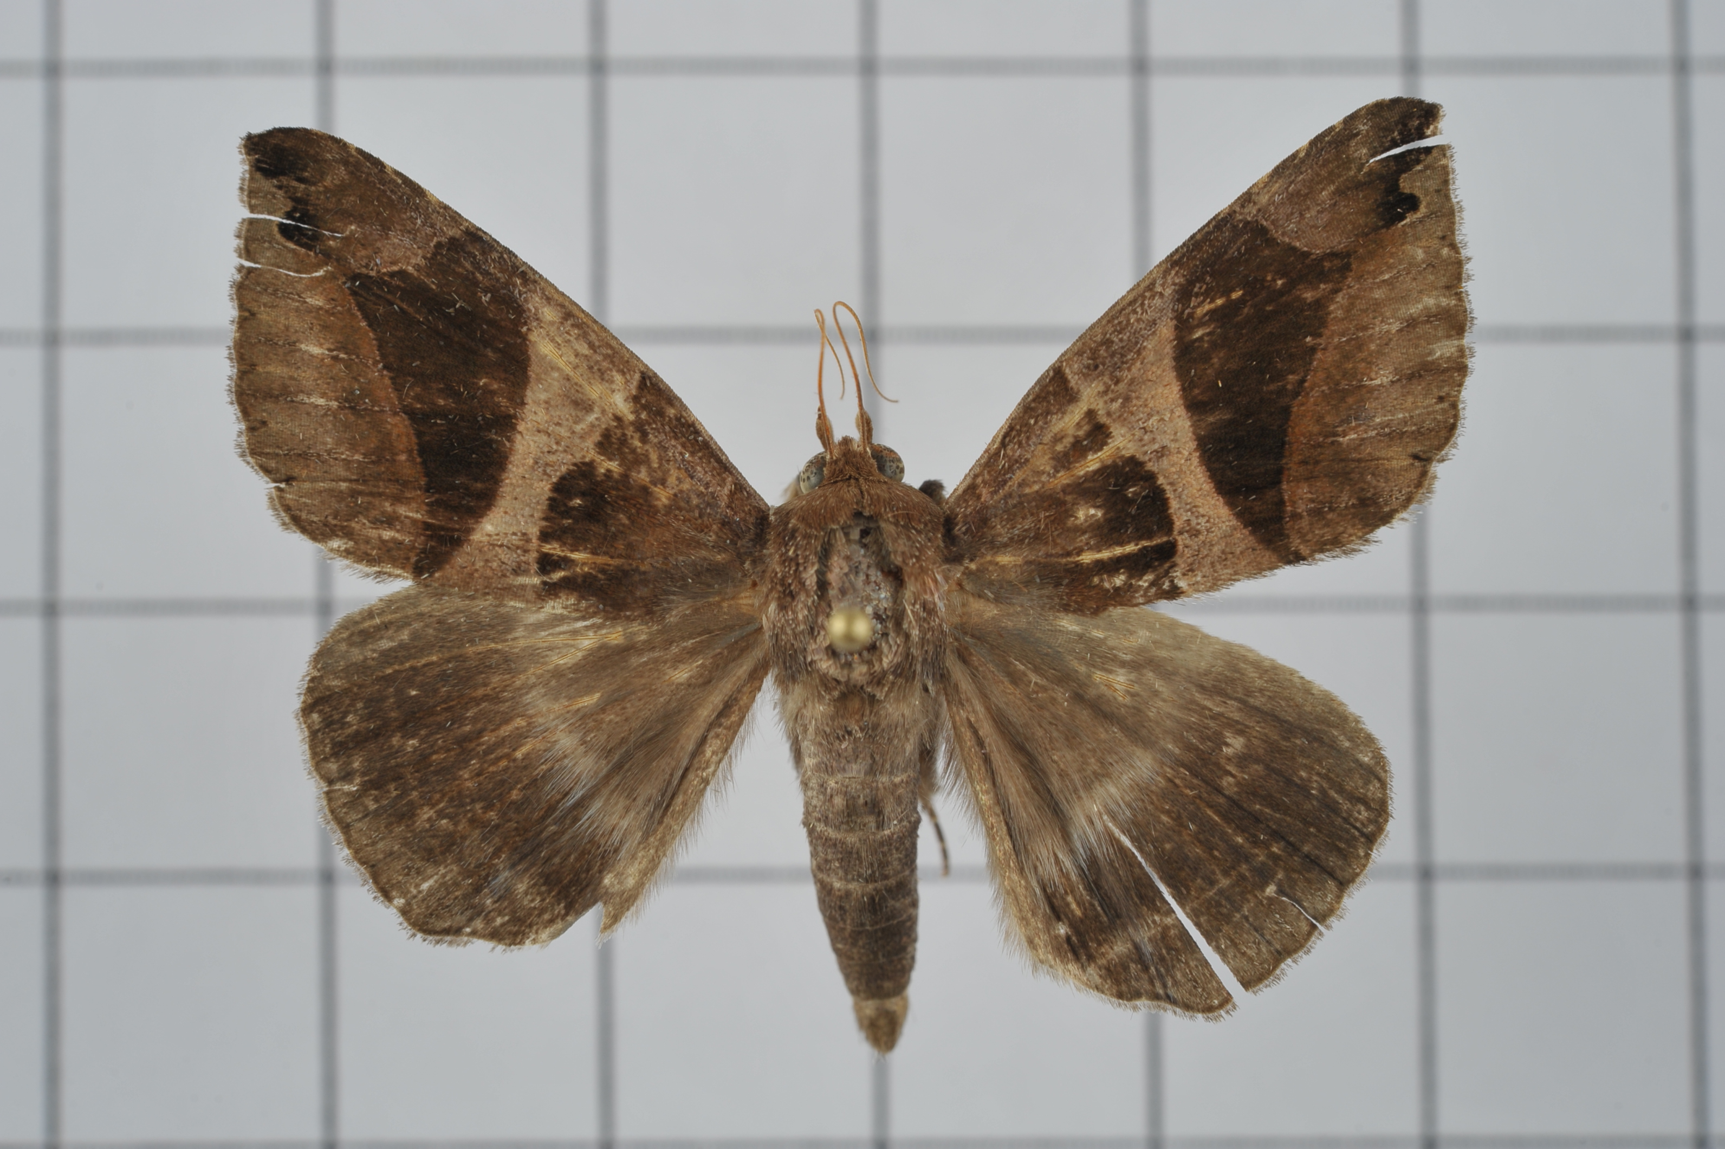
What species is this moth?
Bastilla arcuata
